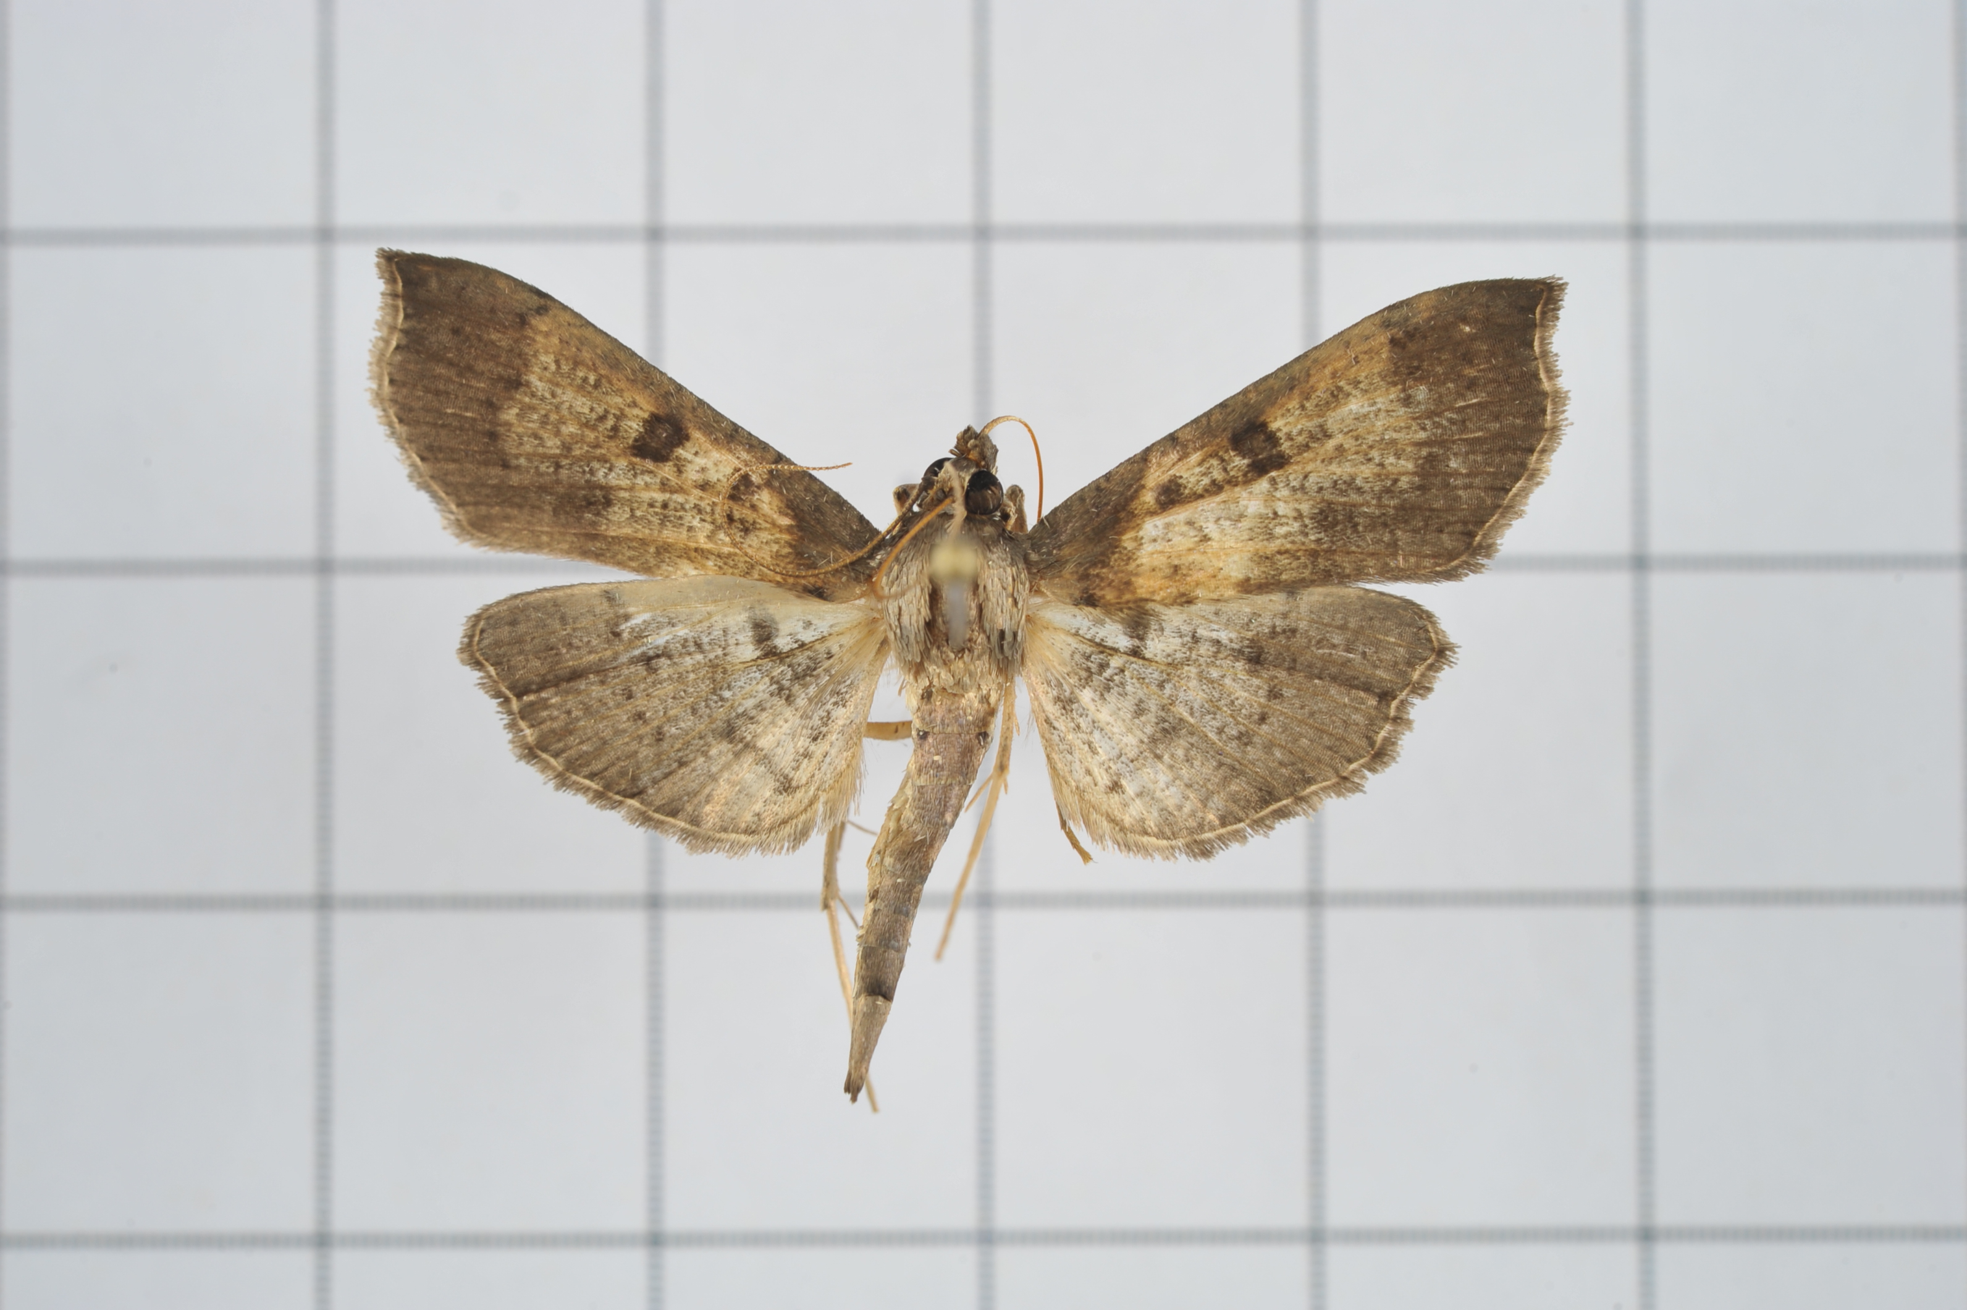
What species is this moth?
Ceratarcha umbrosa
